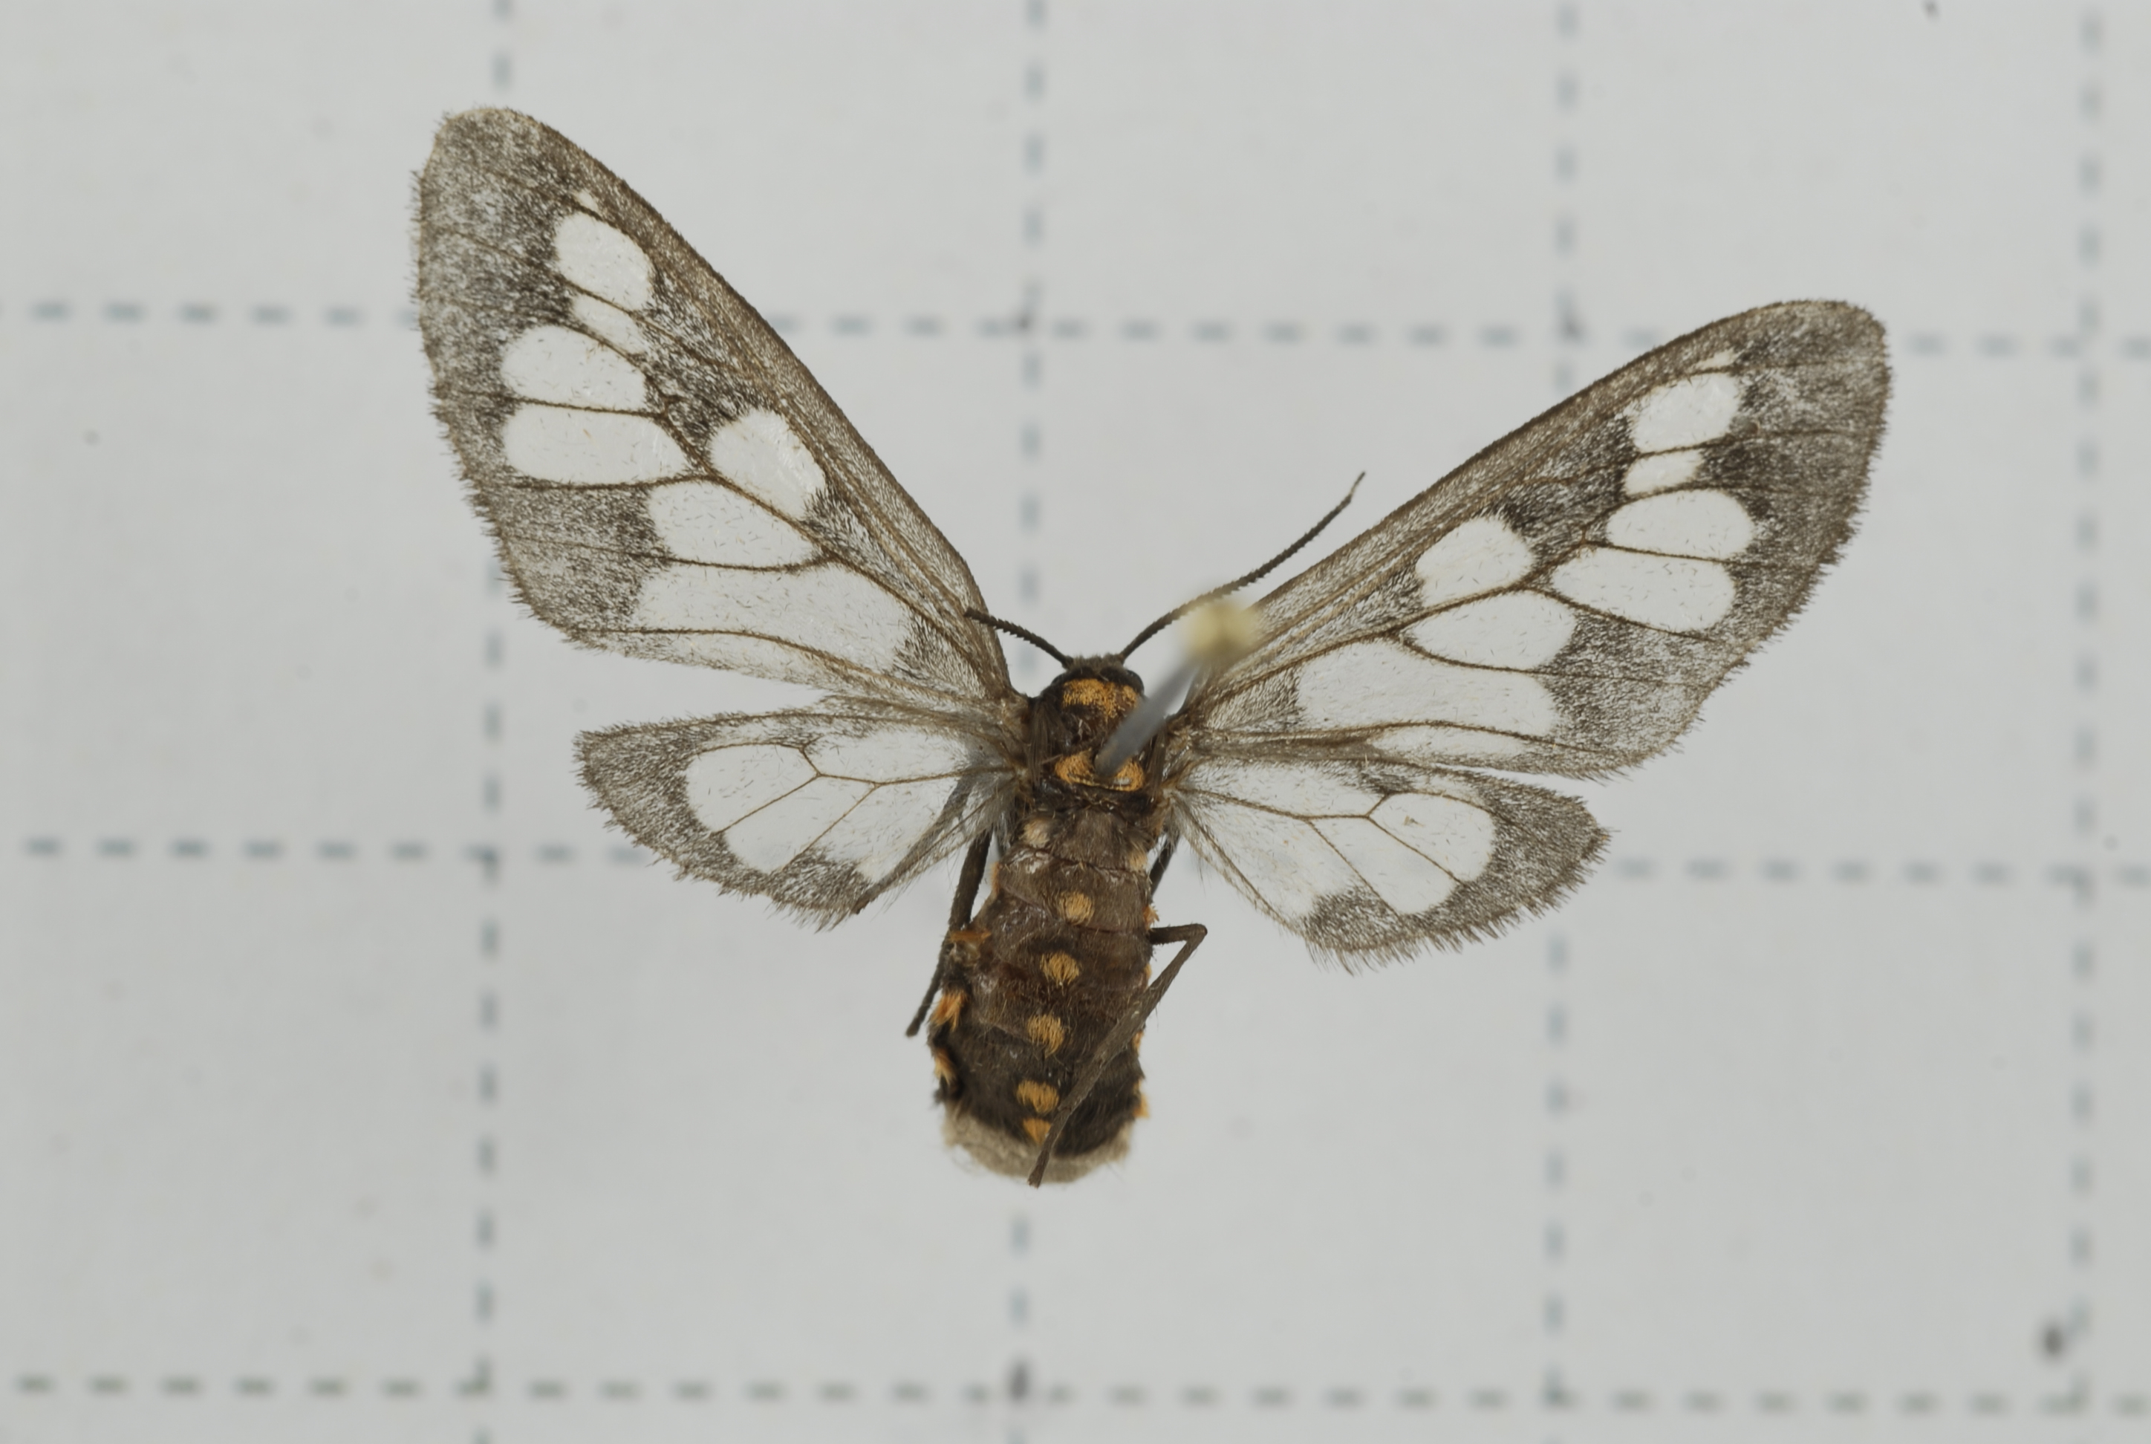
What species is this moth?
Eressa confinis finitima
